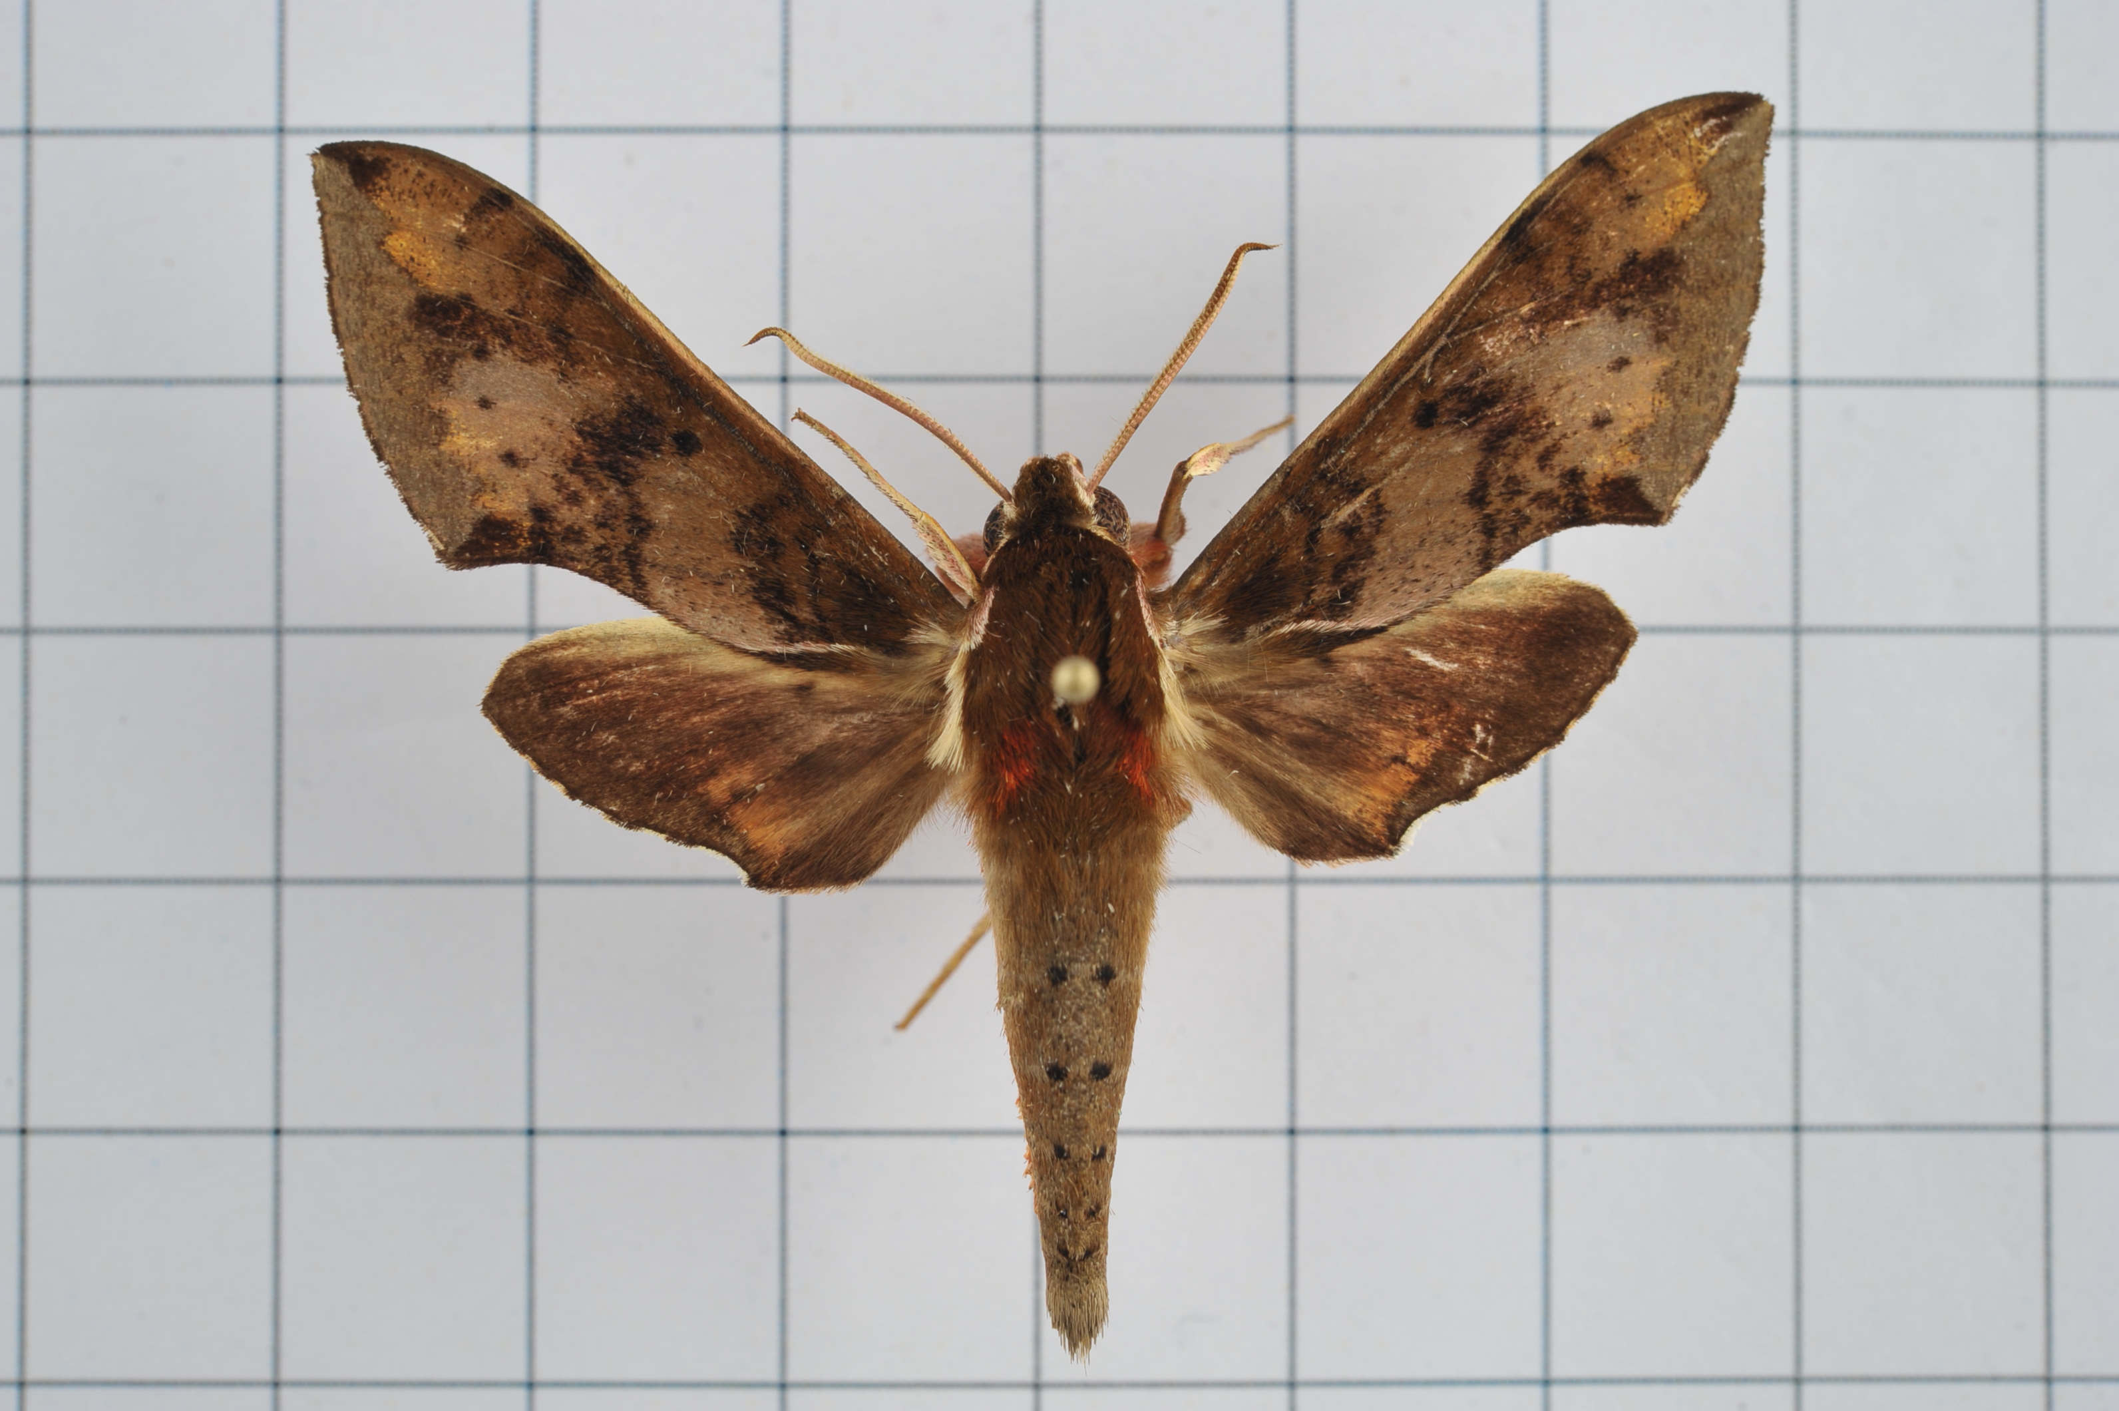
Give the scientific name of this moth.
Rhagastis binoculata
